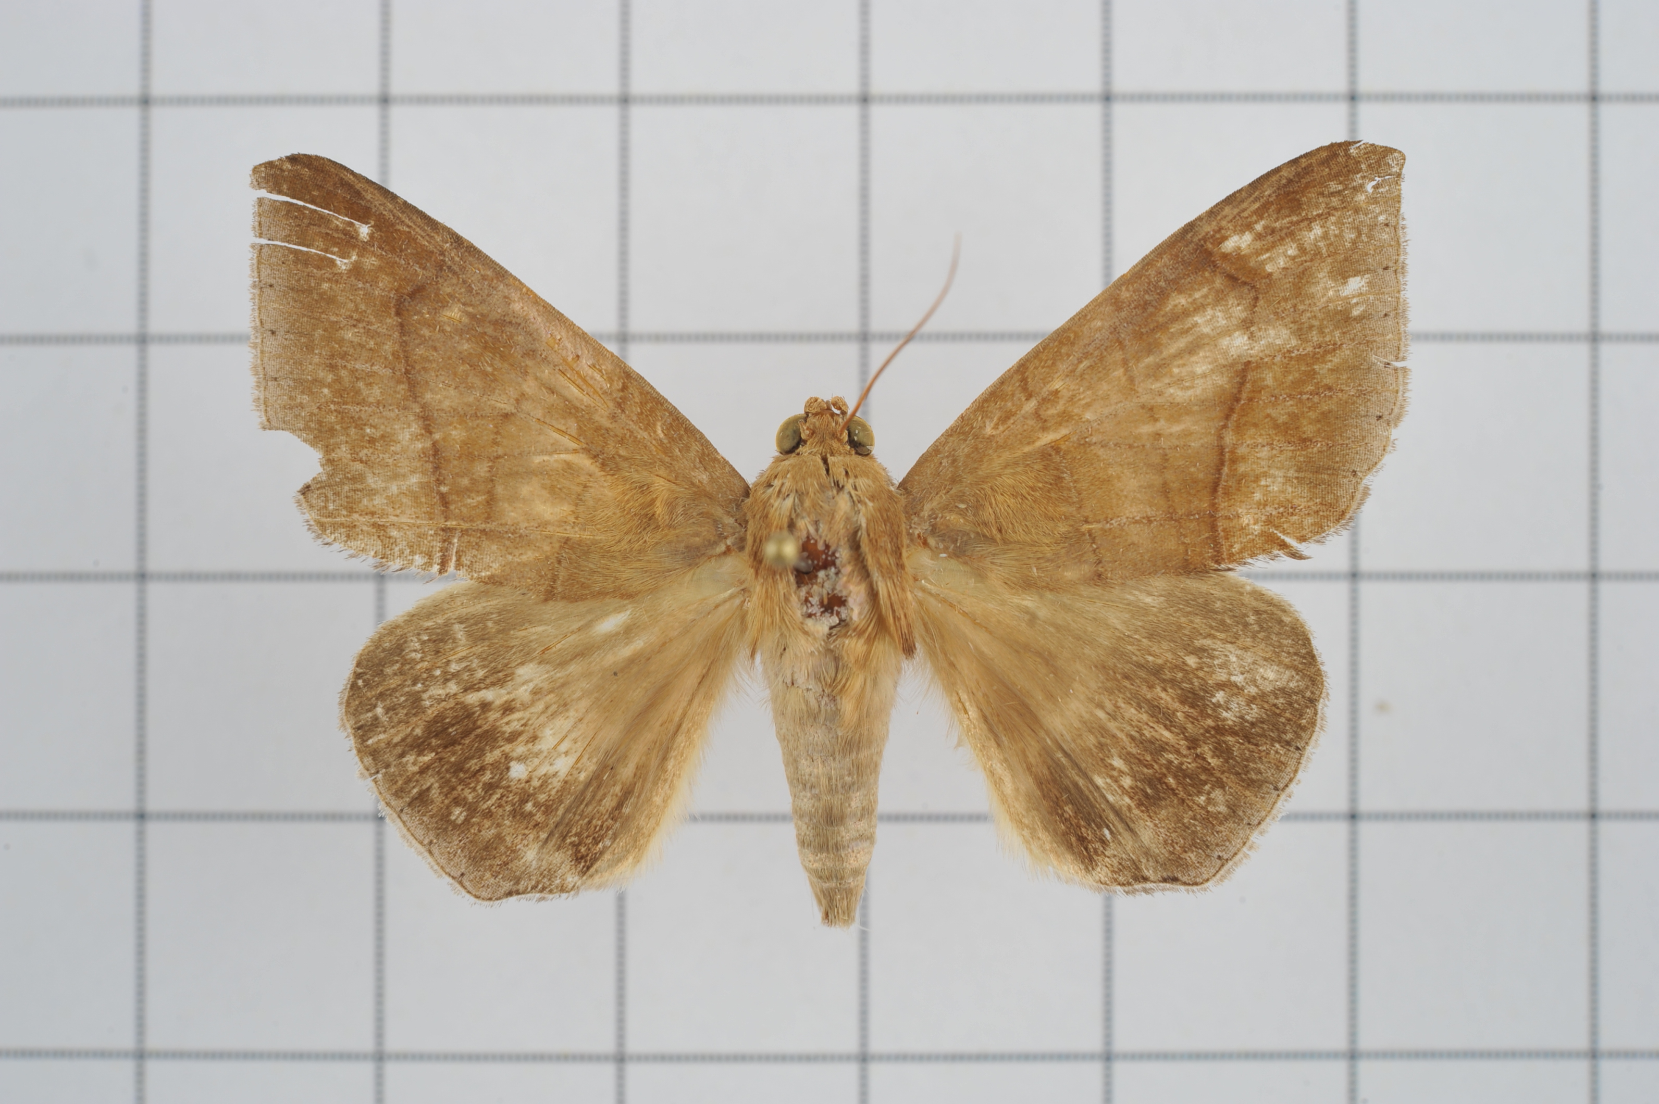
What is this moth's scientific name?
Bastilla absentimacula
